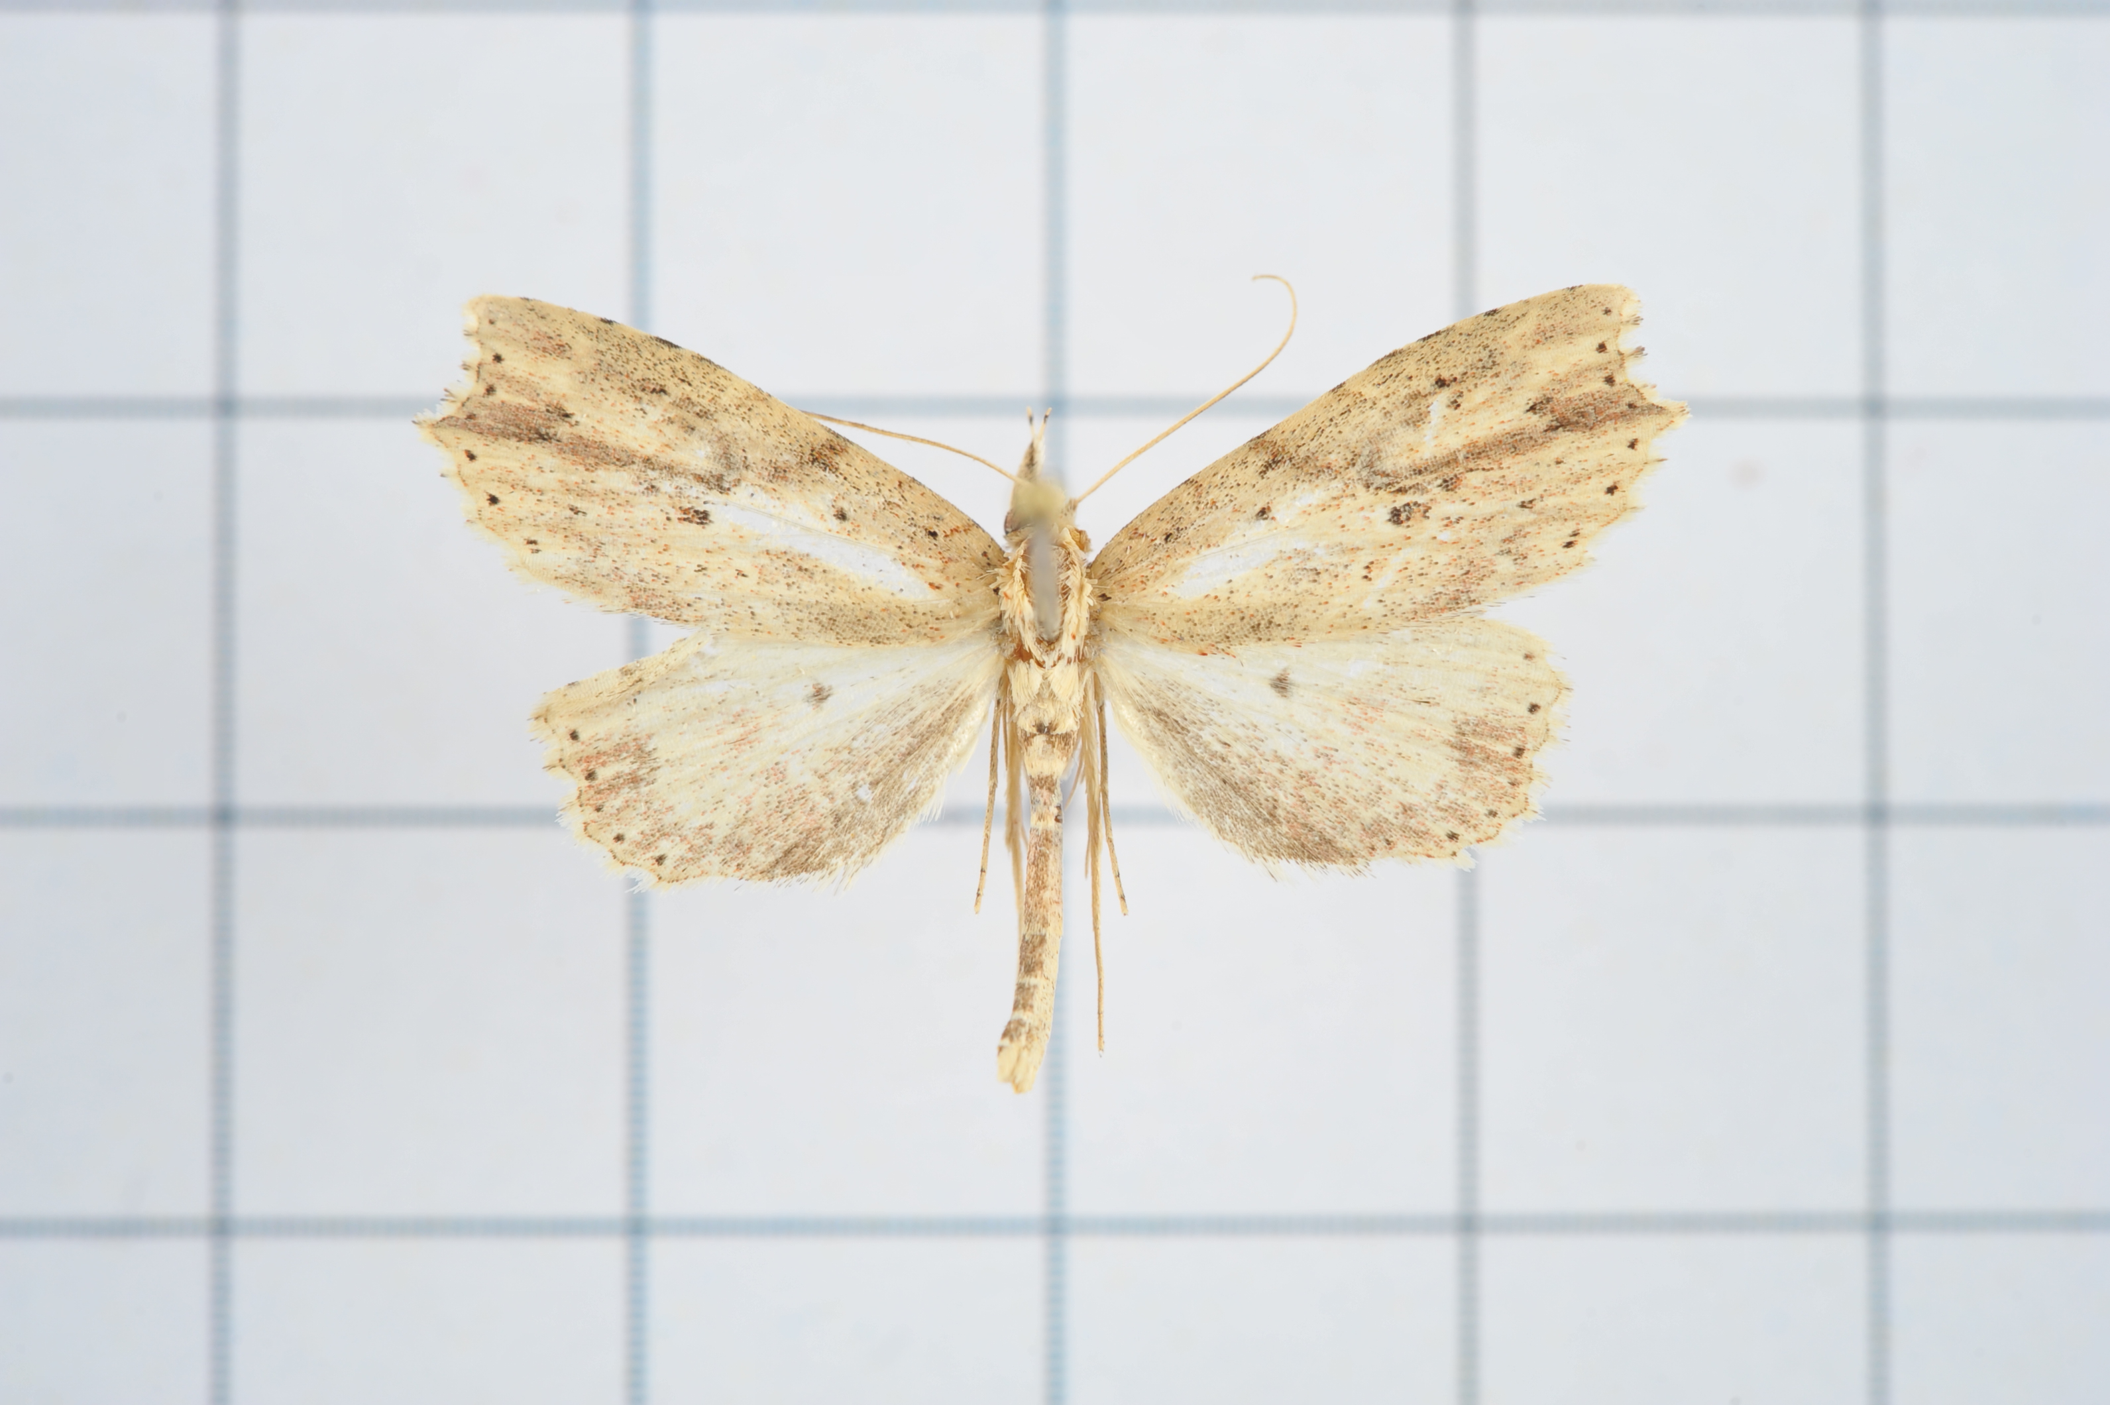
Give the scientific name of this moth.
Olulis puncticinctalis
